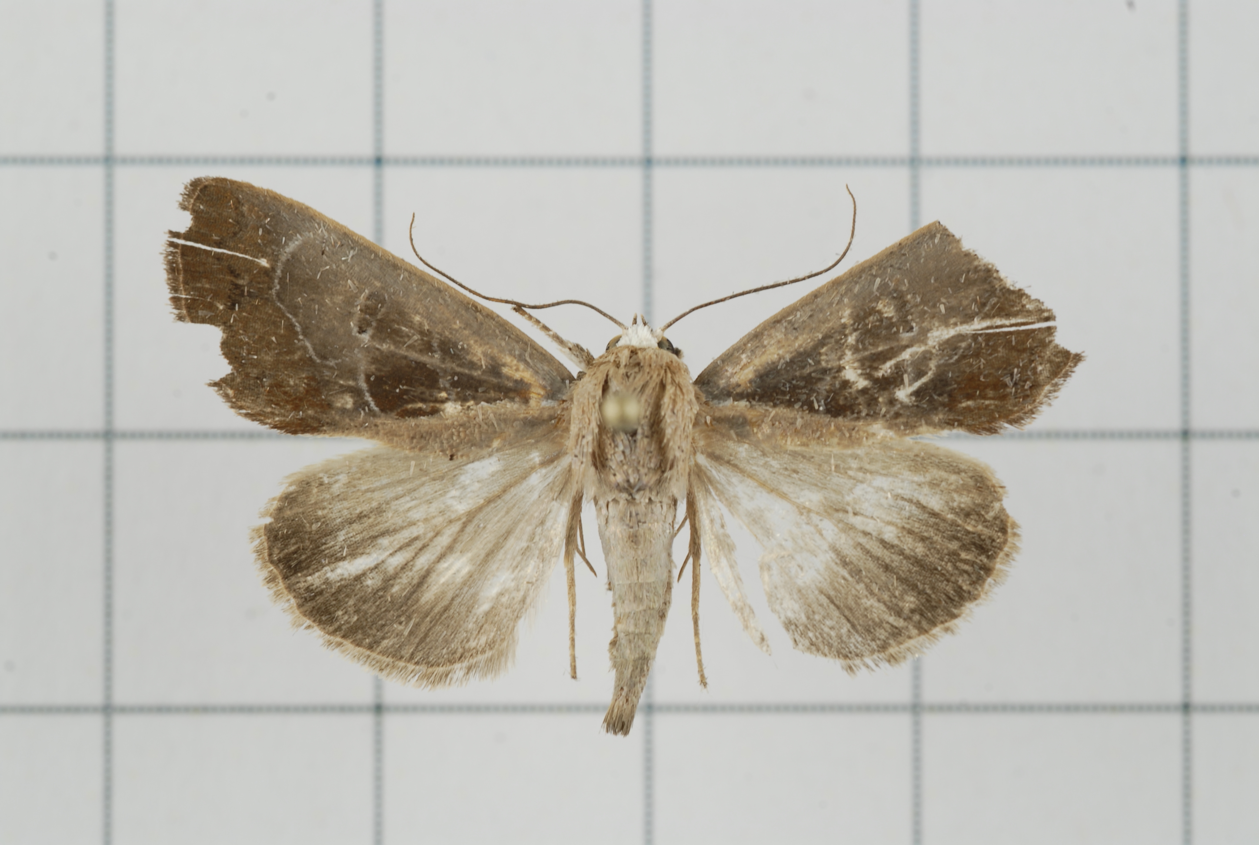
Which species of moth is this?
Westermannia elliptica elliptica
